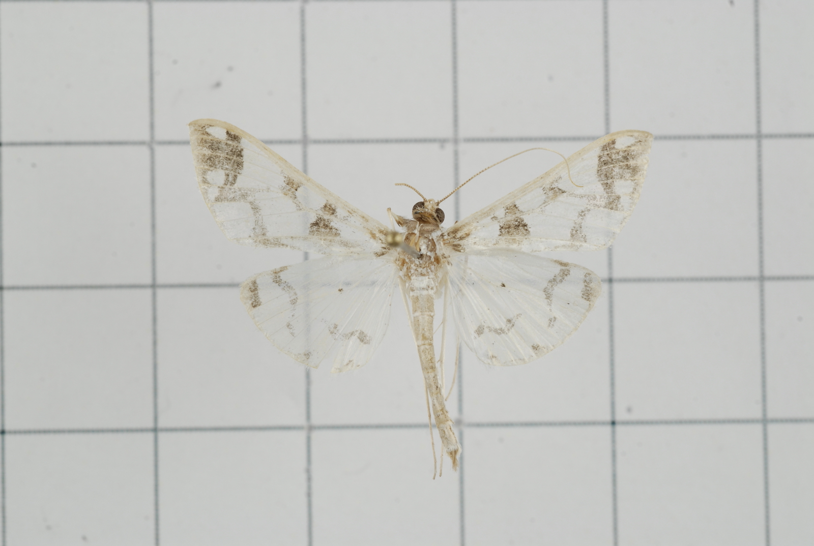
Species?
Polythlipta divaricata
